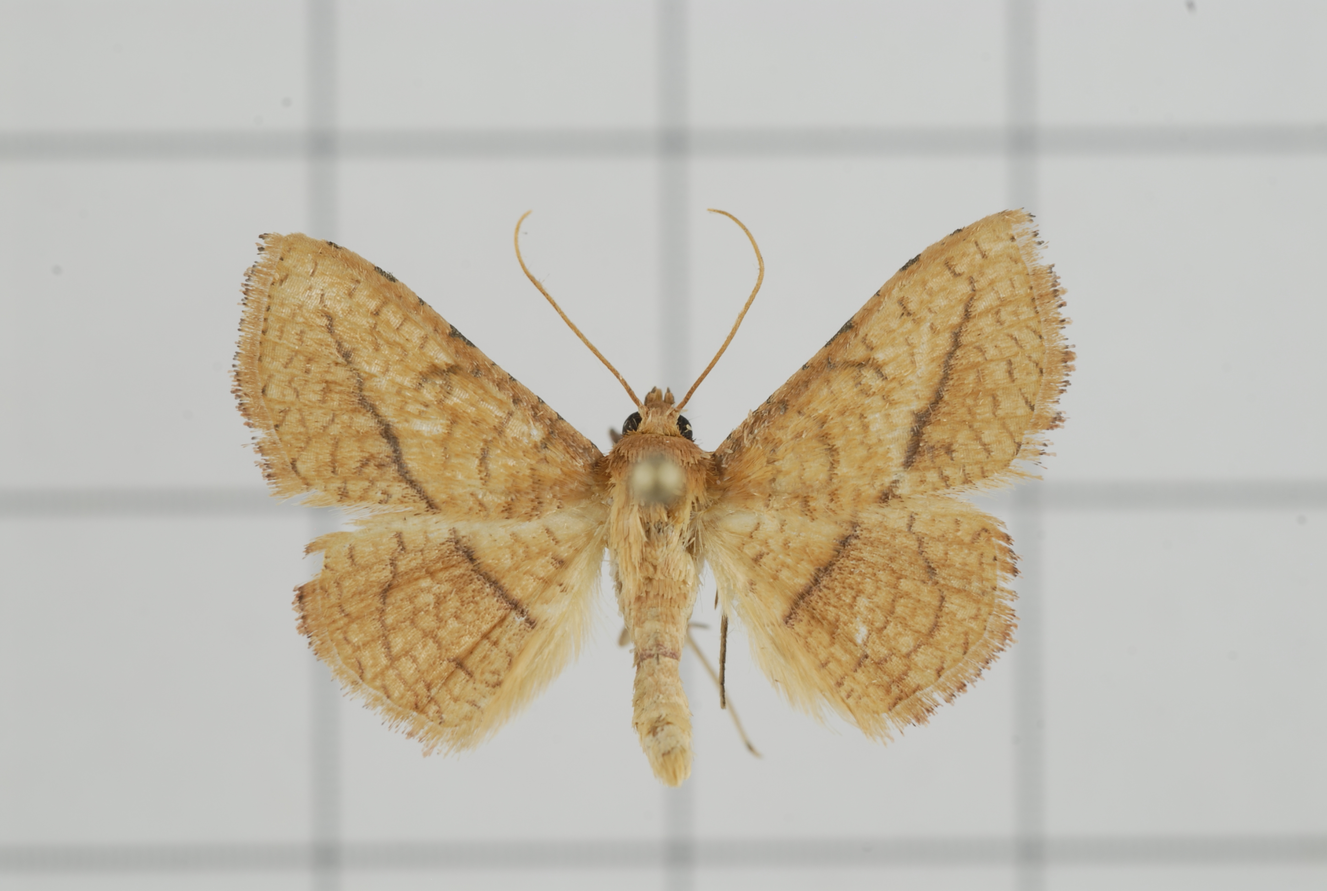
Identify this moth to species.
Striglina buergersi
